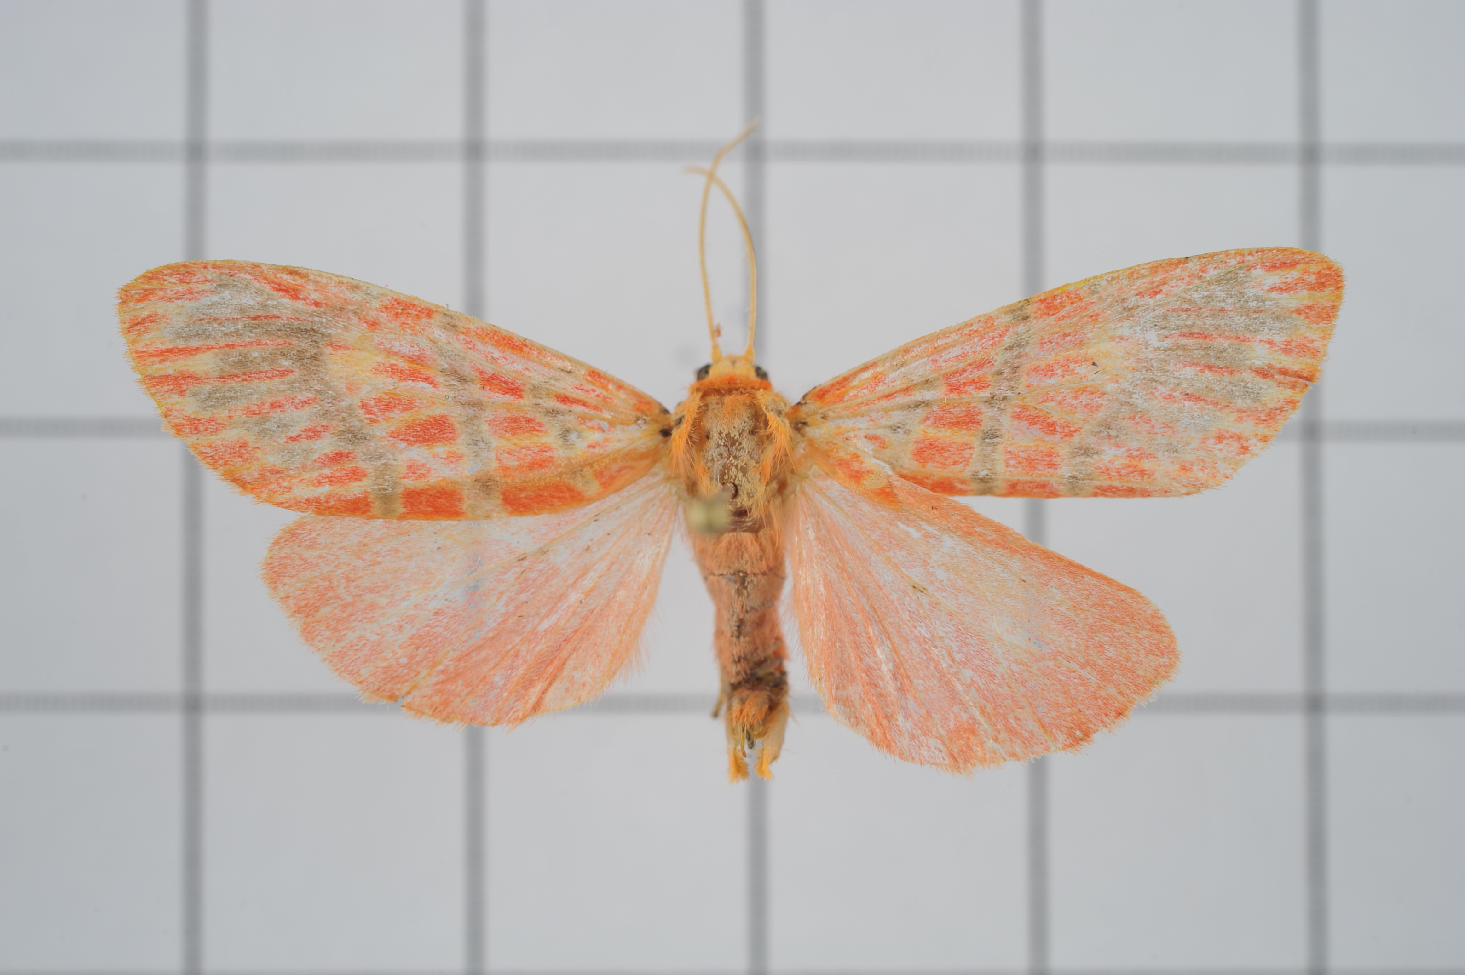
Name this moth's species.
Barsine sauteri
